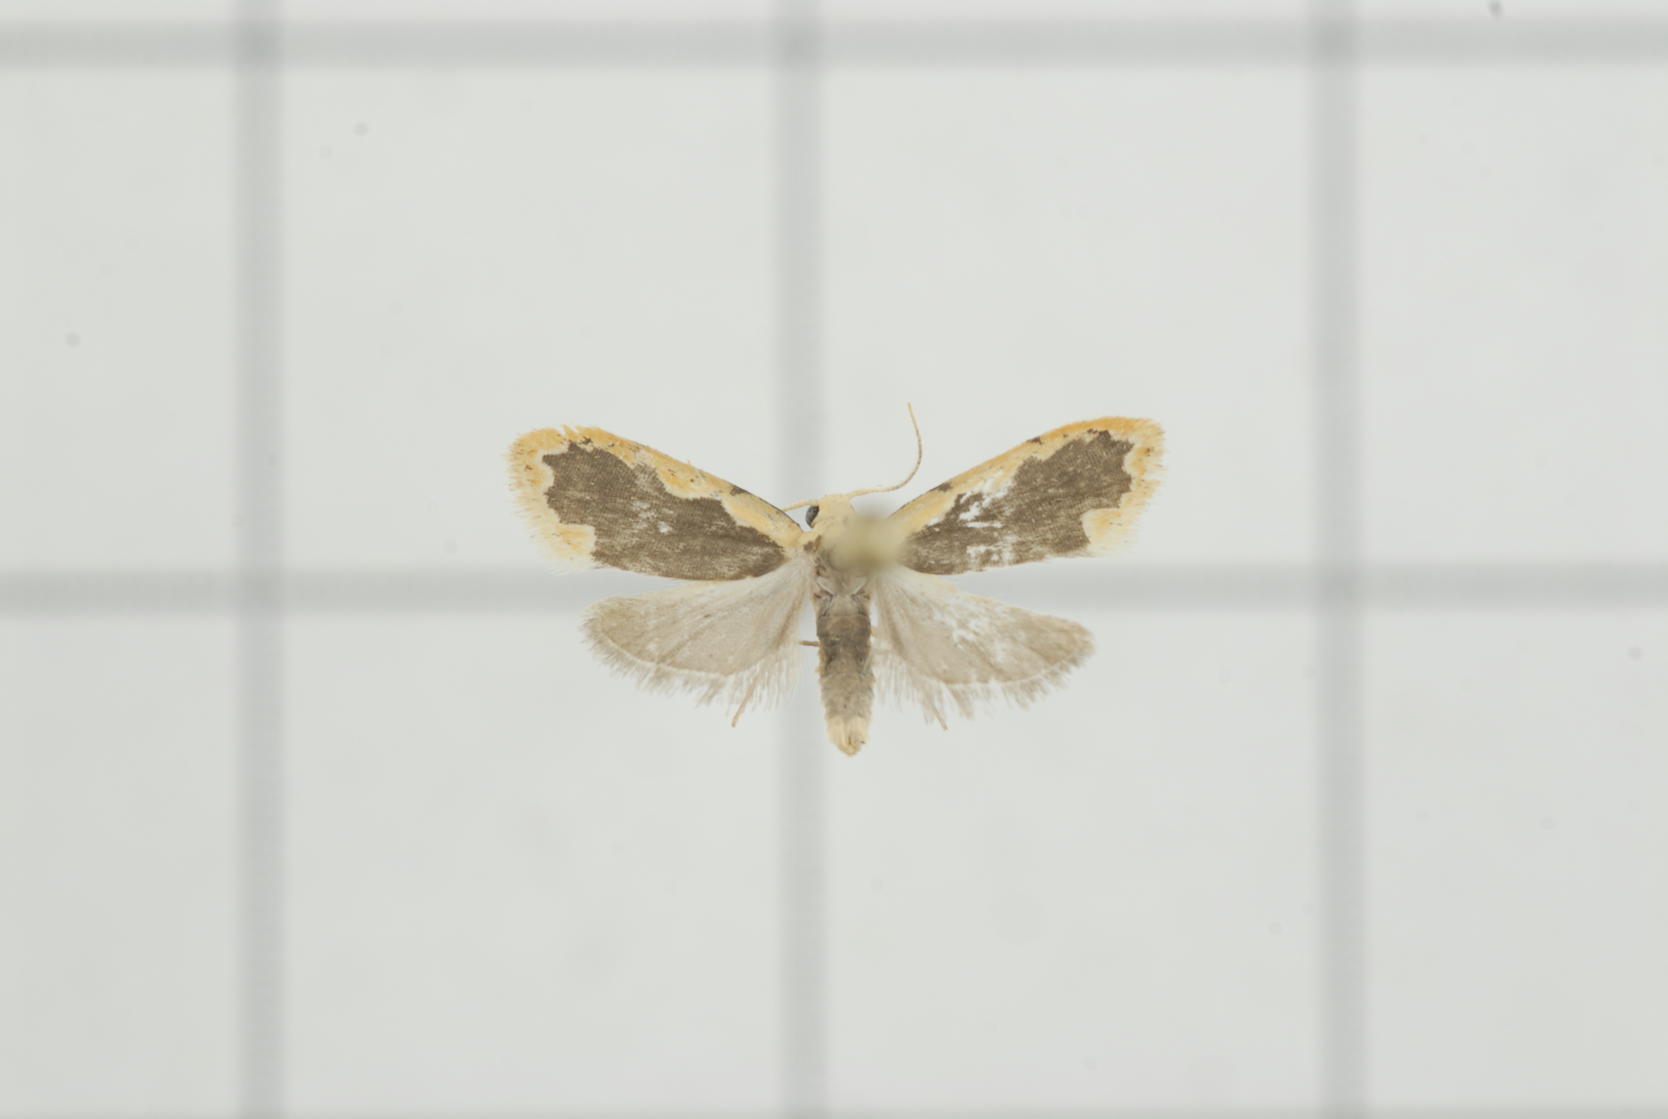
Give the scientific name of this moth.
Diduga nantouensis
